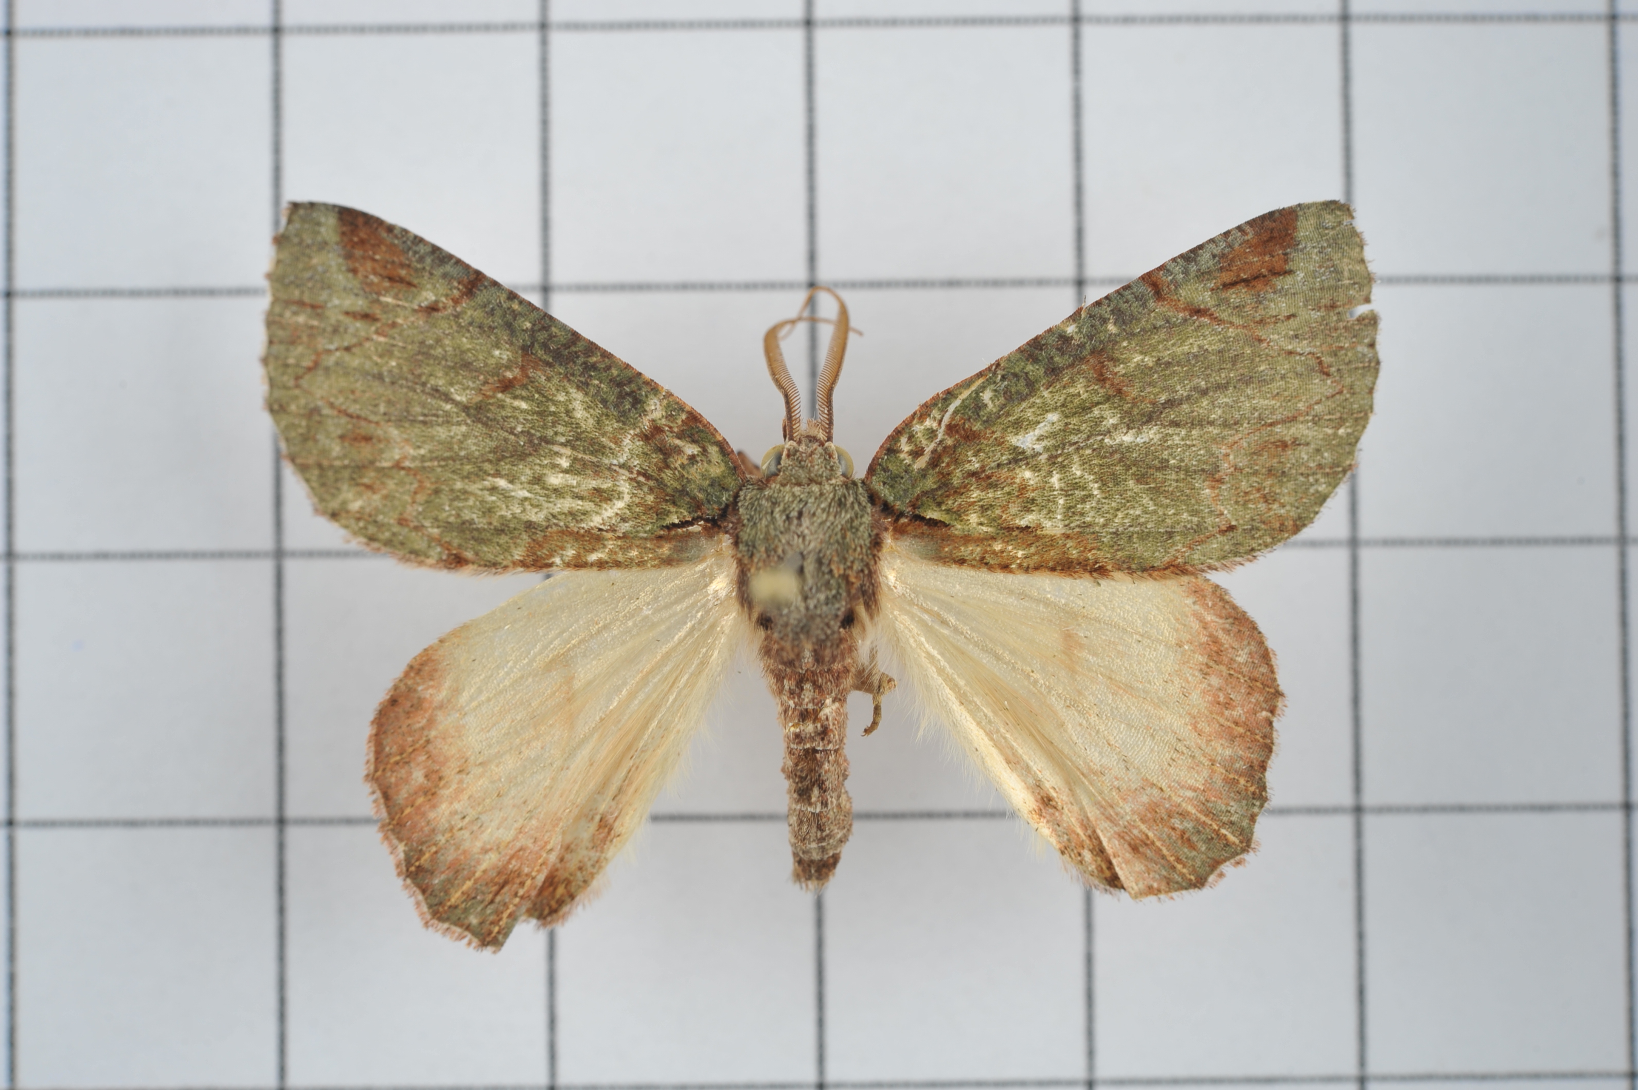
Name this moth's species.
Dindica purpurata
